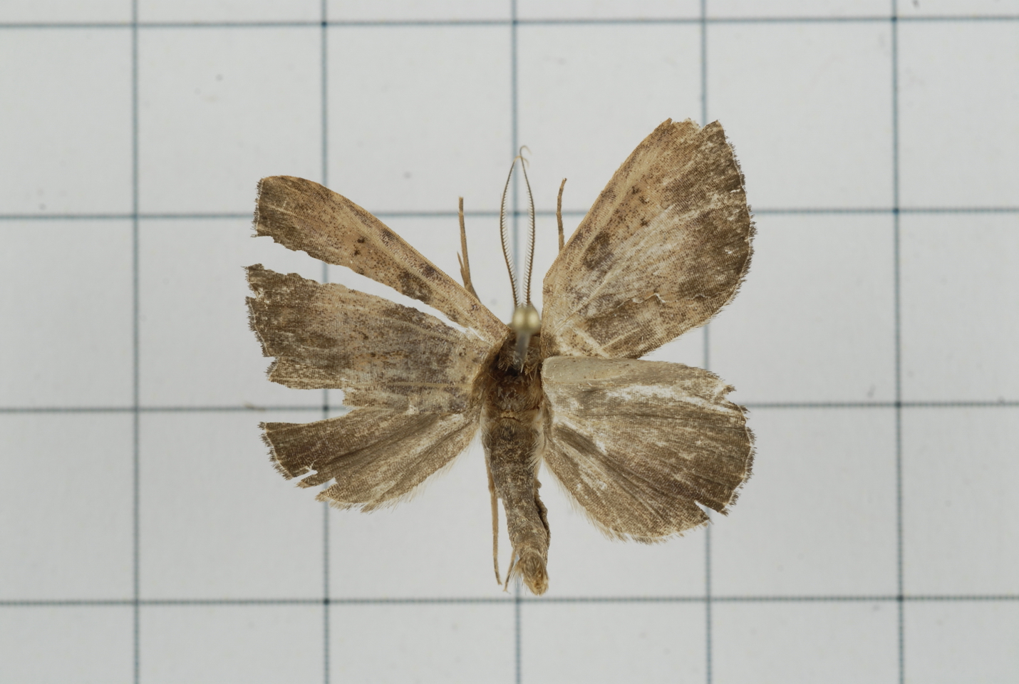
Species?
Scedopla umbrosa
